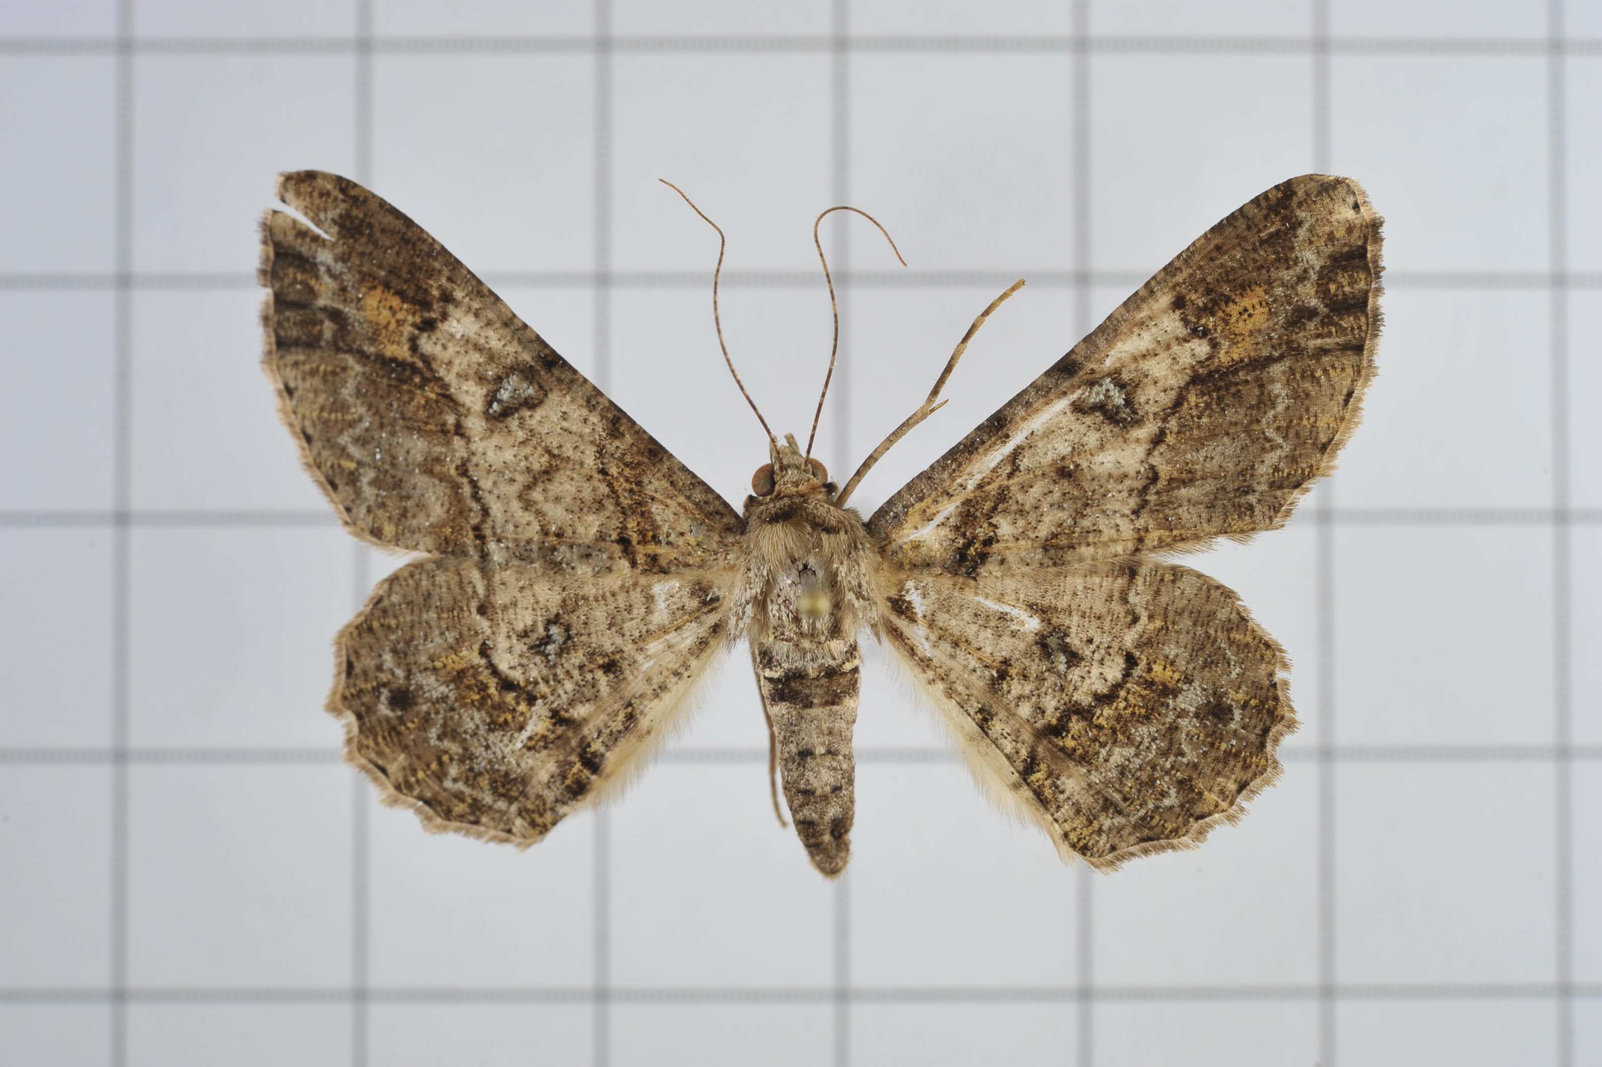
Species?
Cleora alienaria
